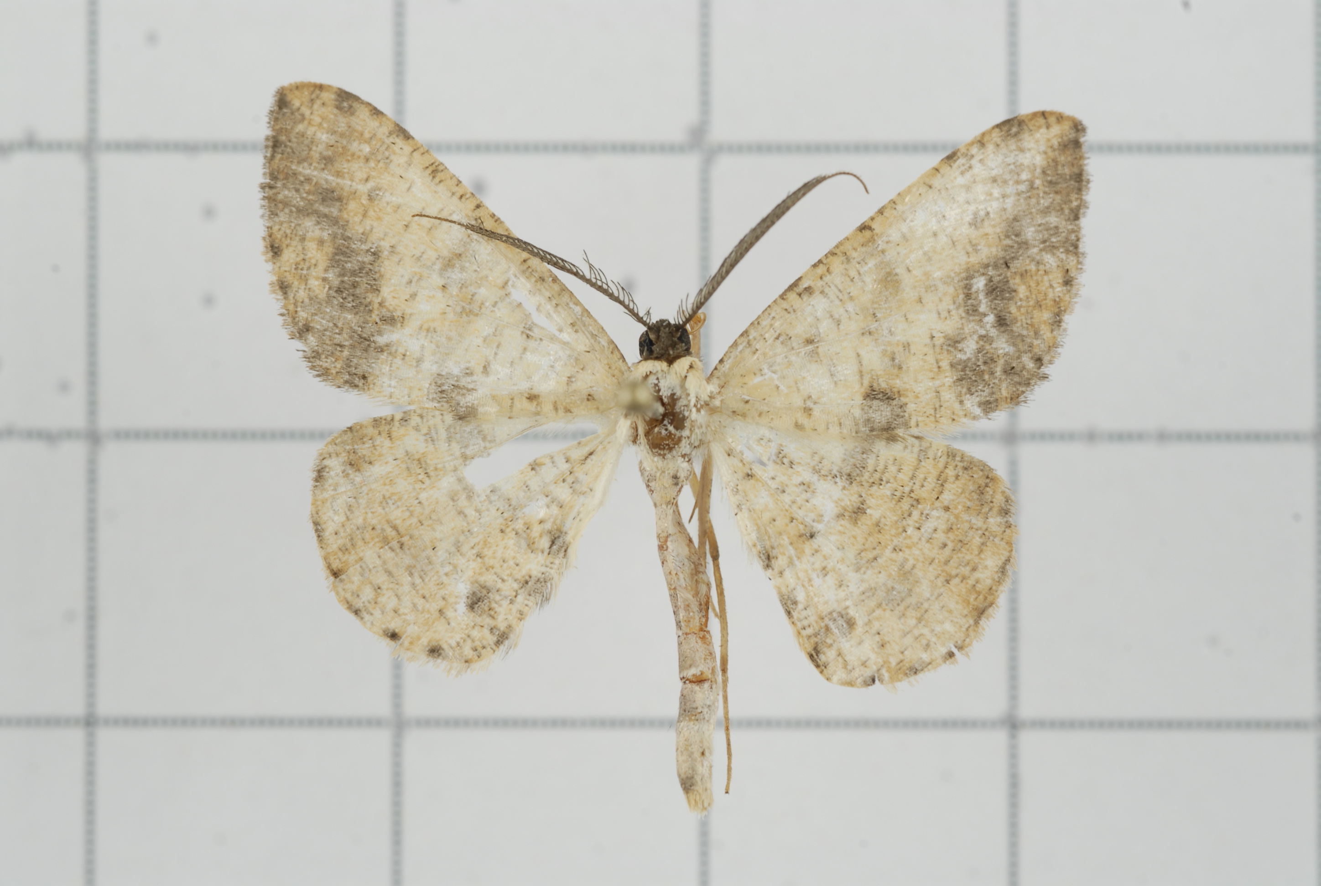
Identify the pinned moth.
Lophobates inchoata
